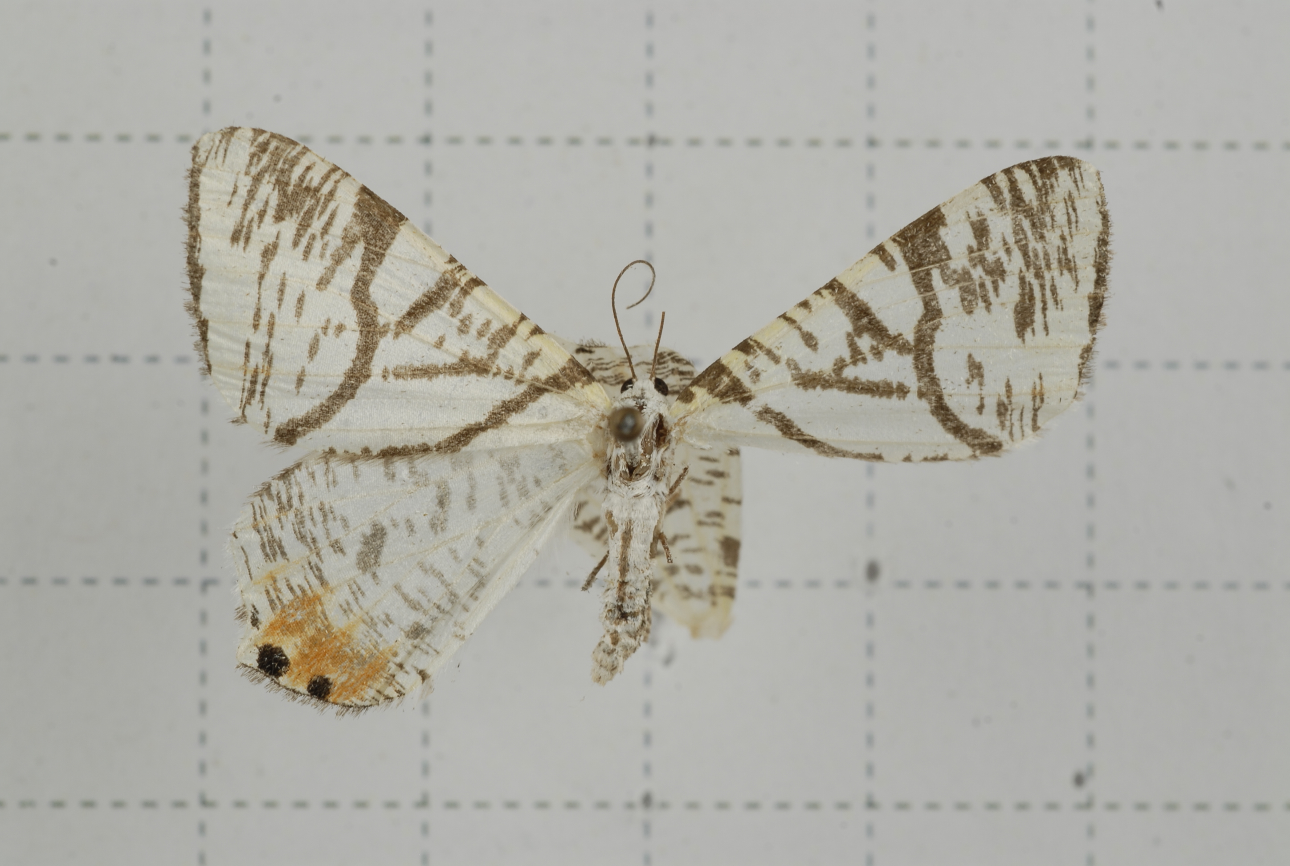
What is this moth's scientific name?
Ourapteryx ramosa
